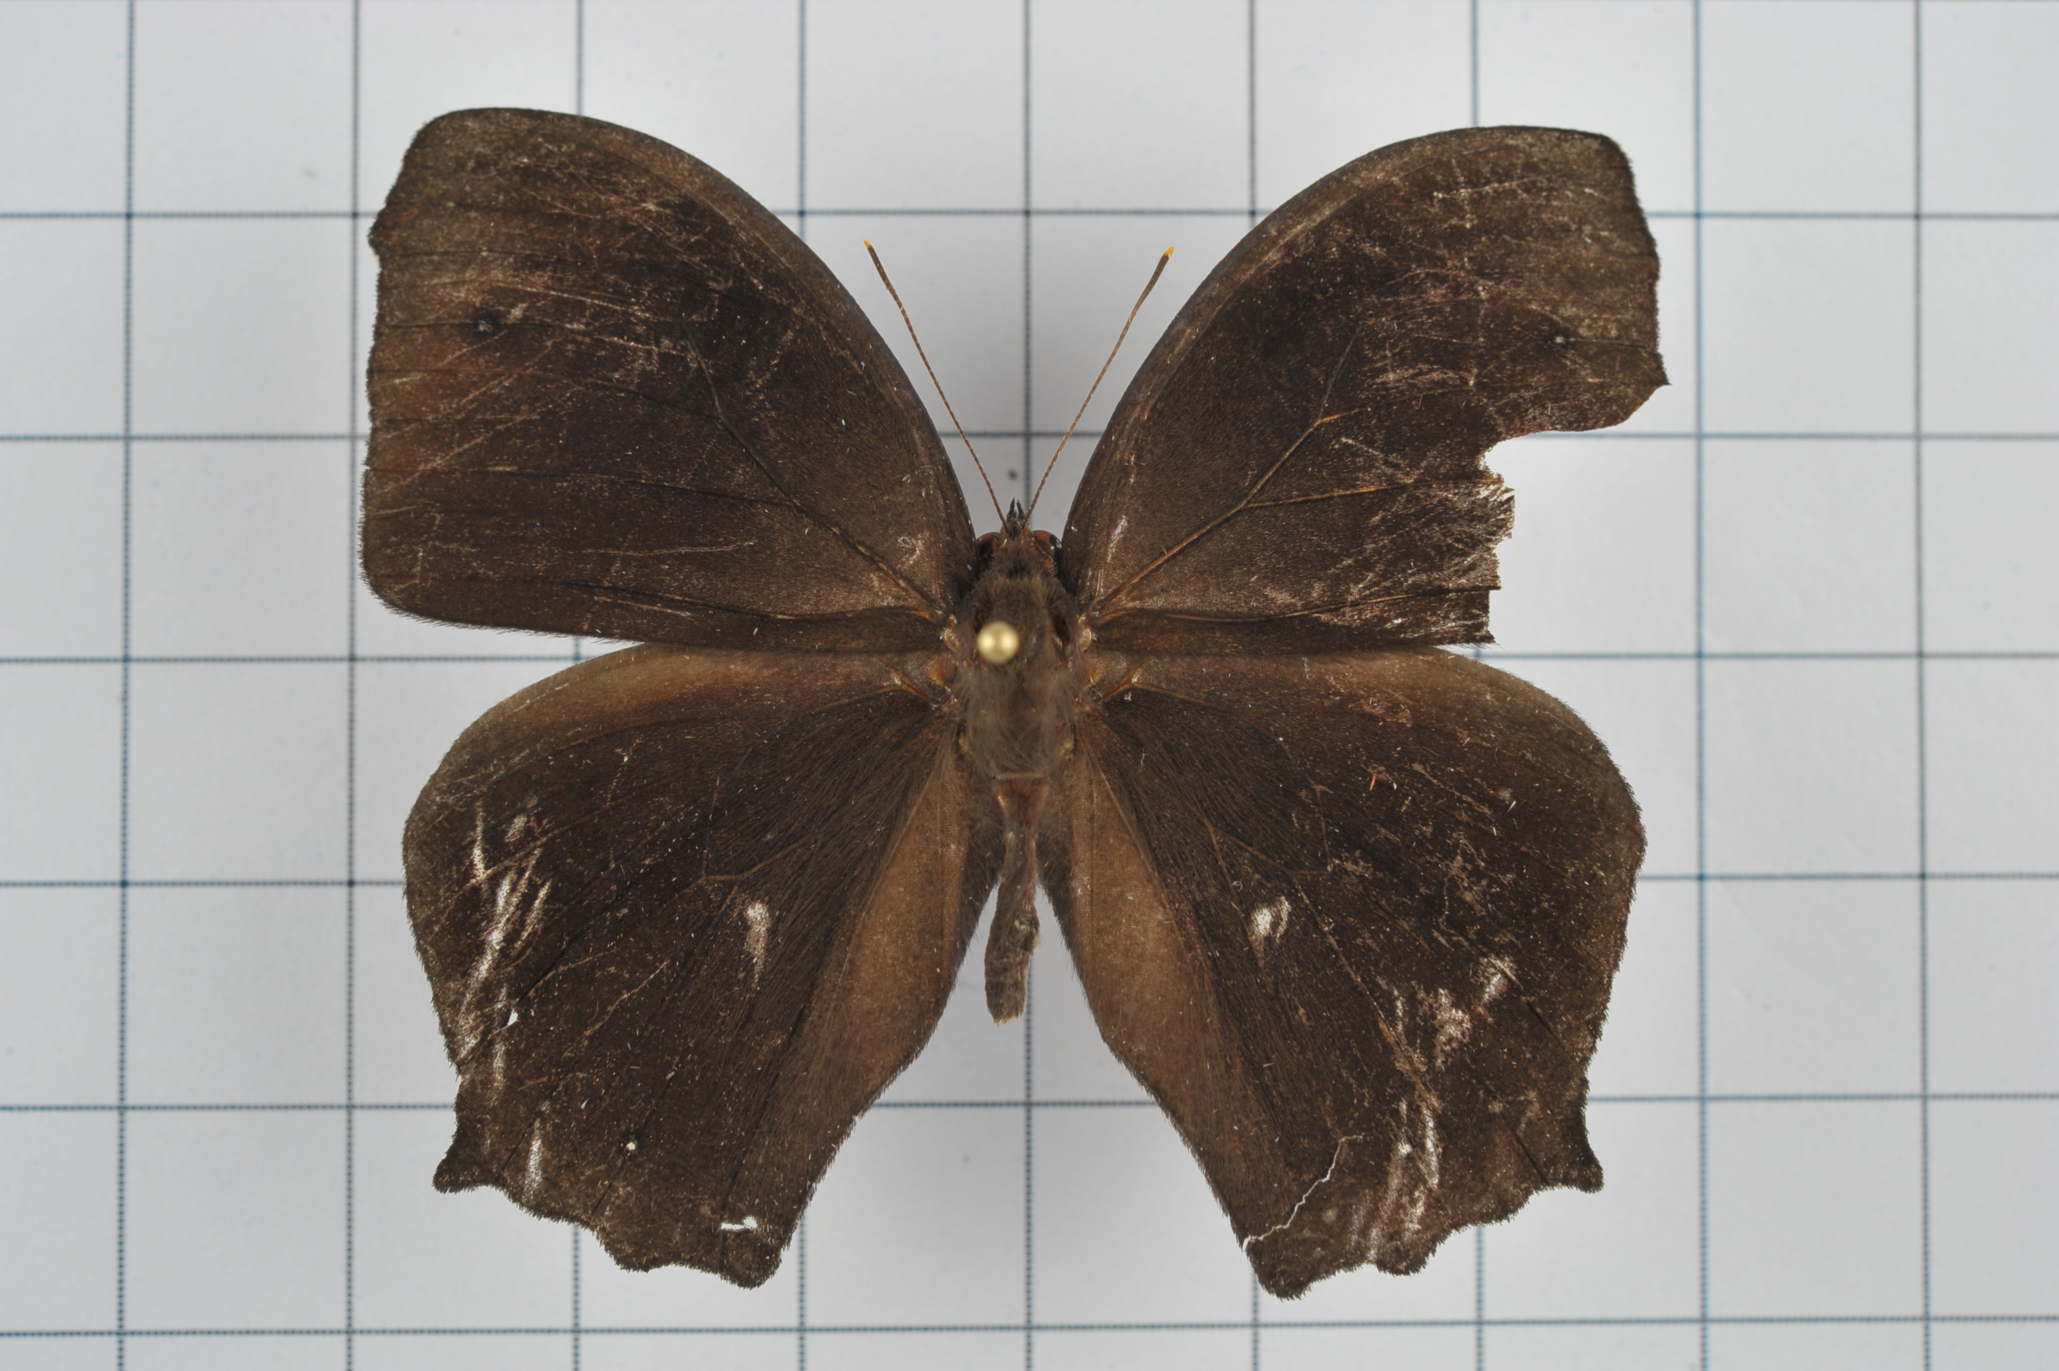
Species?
Melanitis leda
